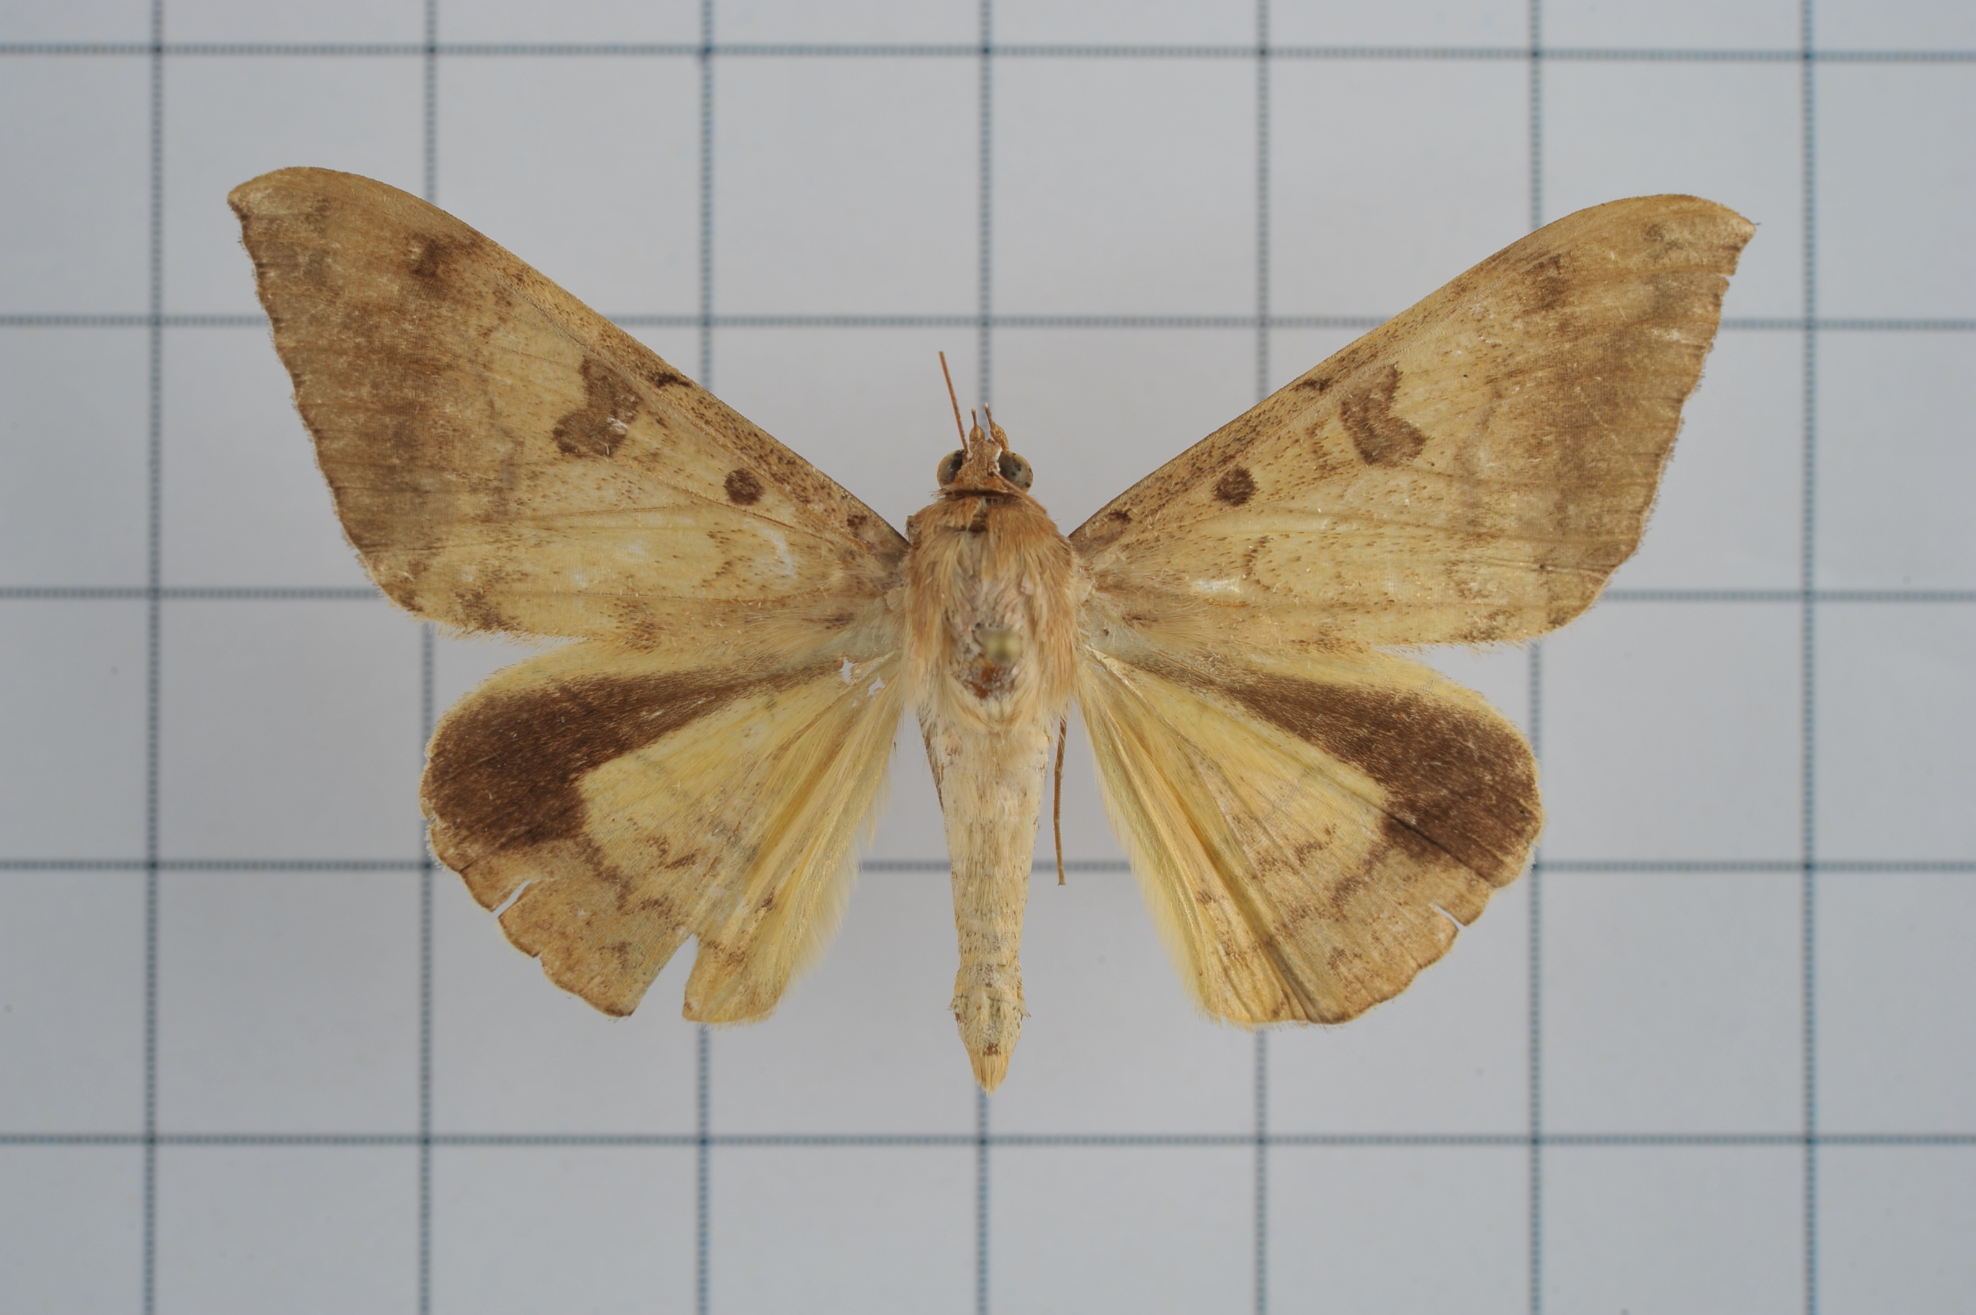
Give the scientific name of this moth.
Oxyodes scrobiculata
